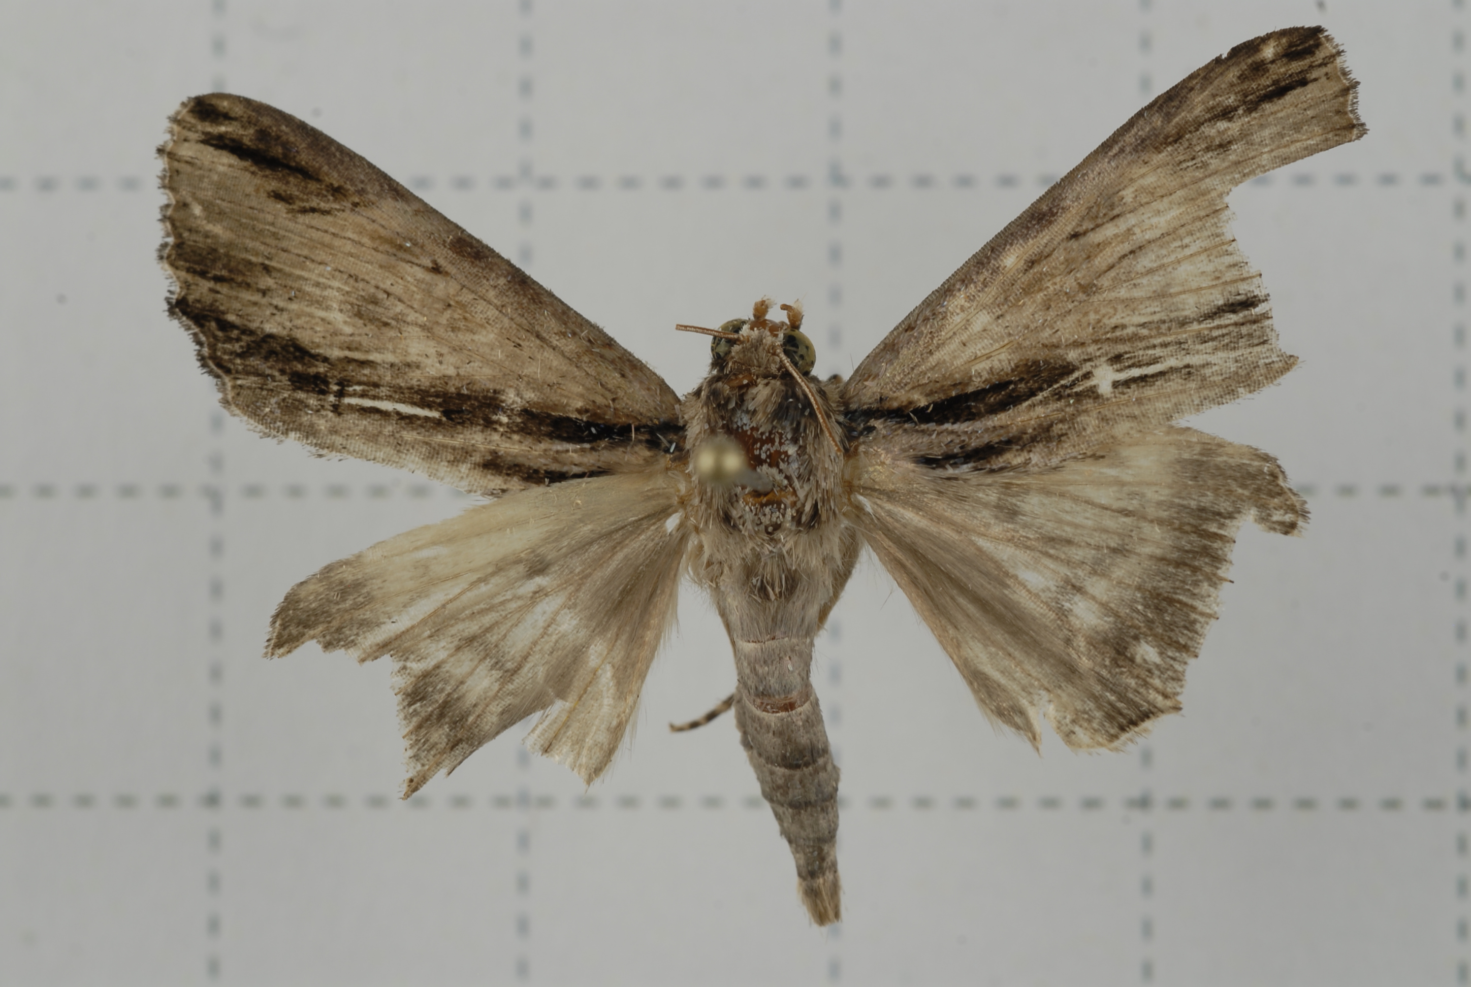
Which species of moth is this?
Ercheia niveostrigata
